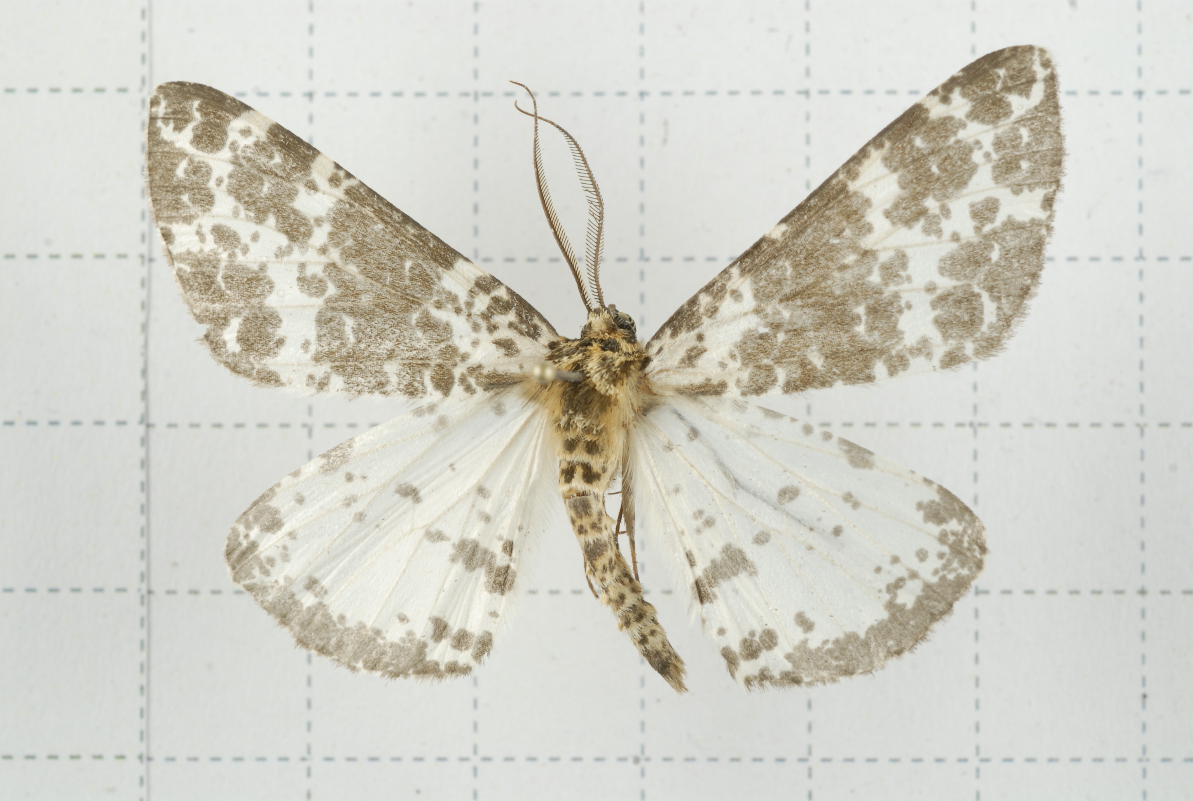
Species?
Arichanna picaria
